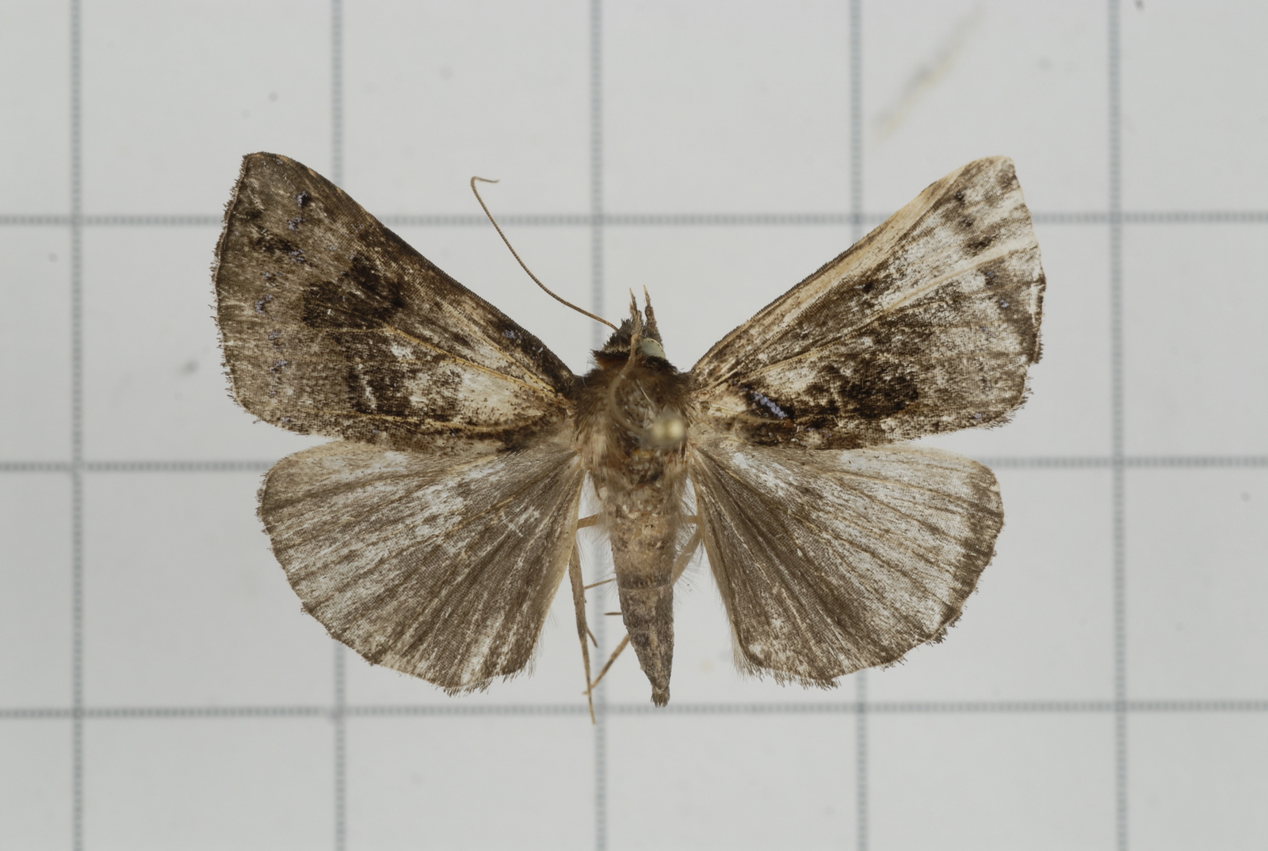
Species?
Hypena taiwana
